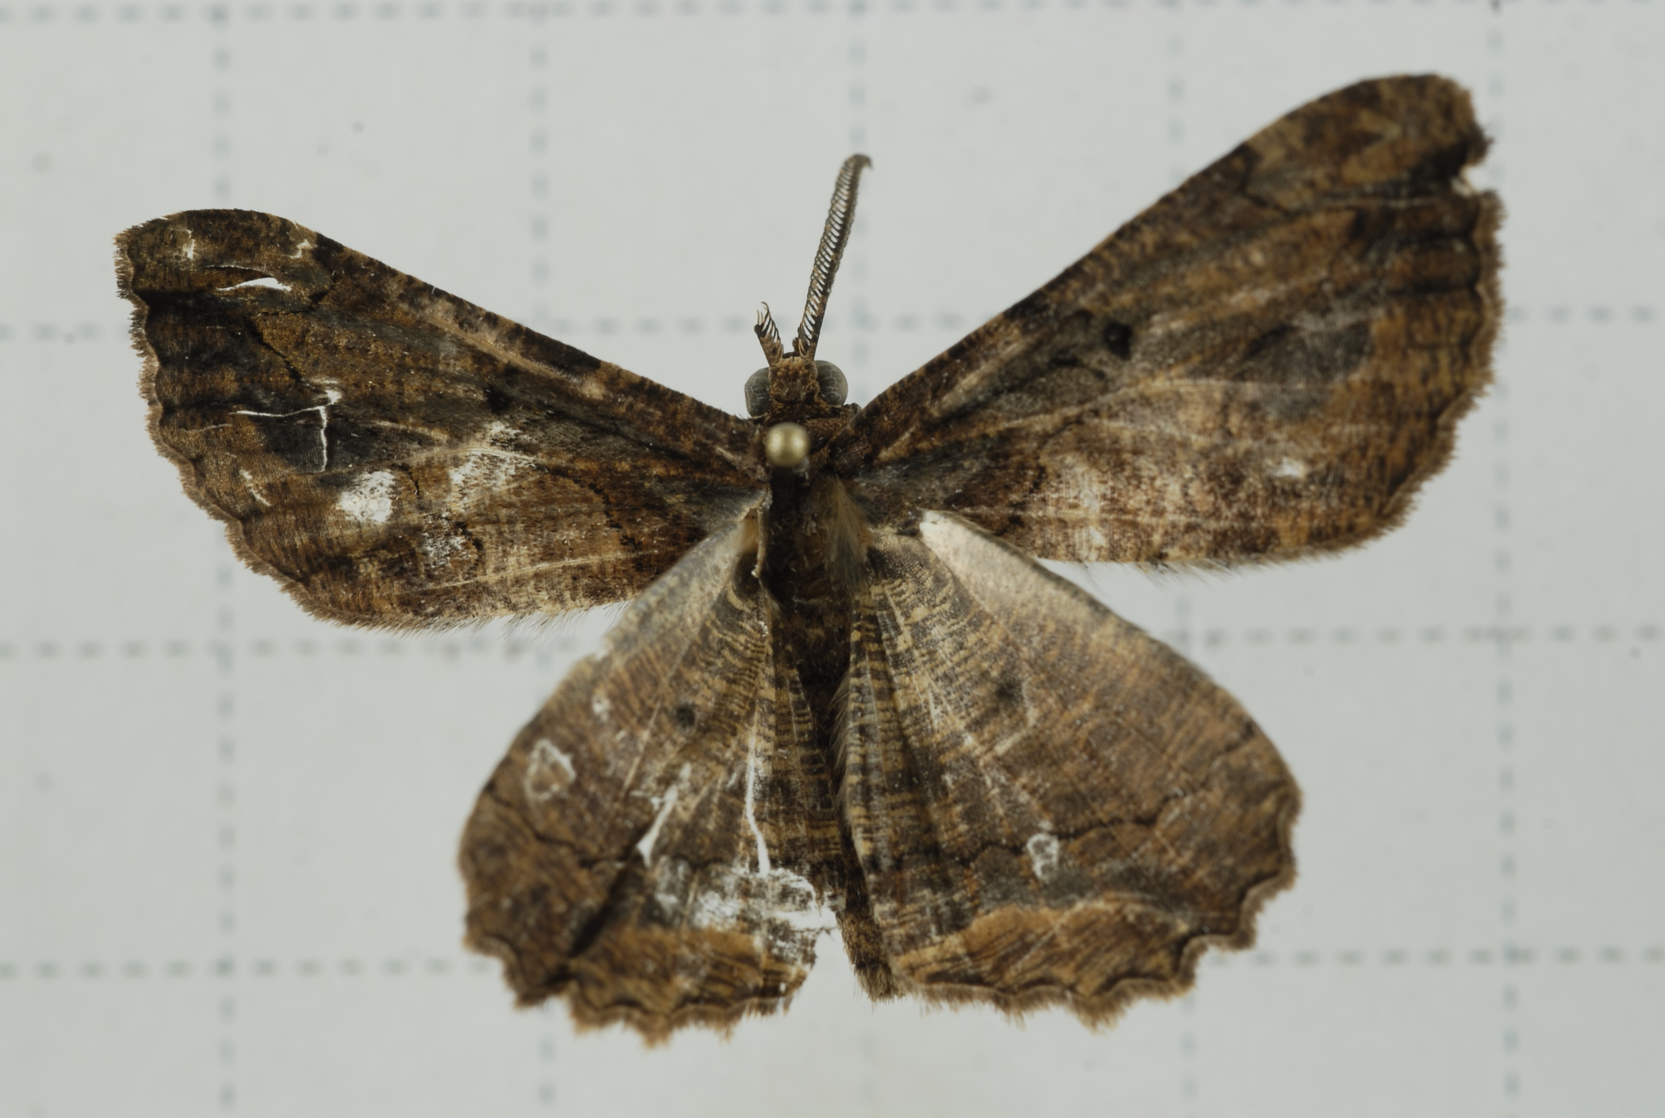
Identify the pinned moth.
Menophra mitsundoi
